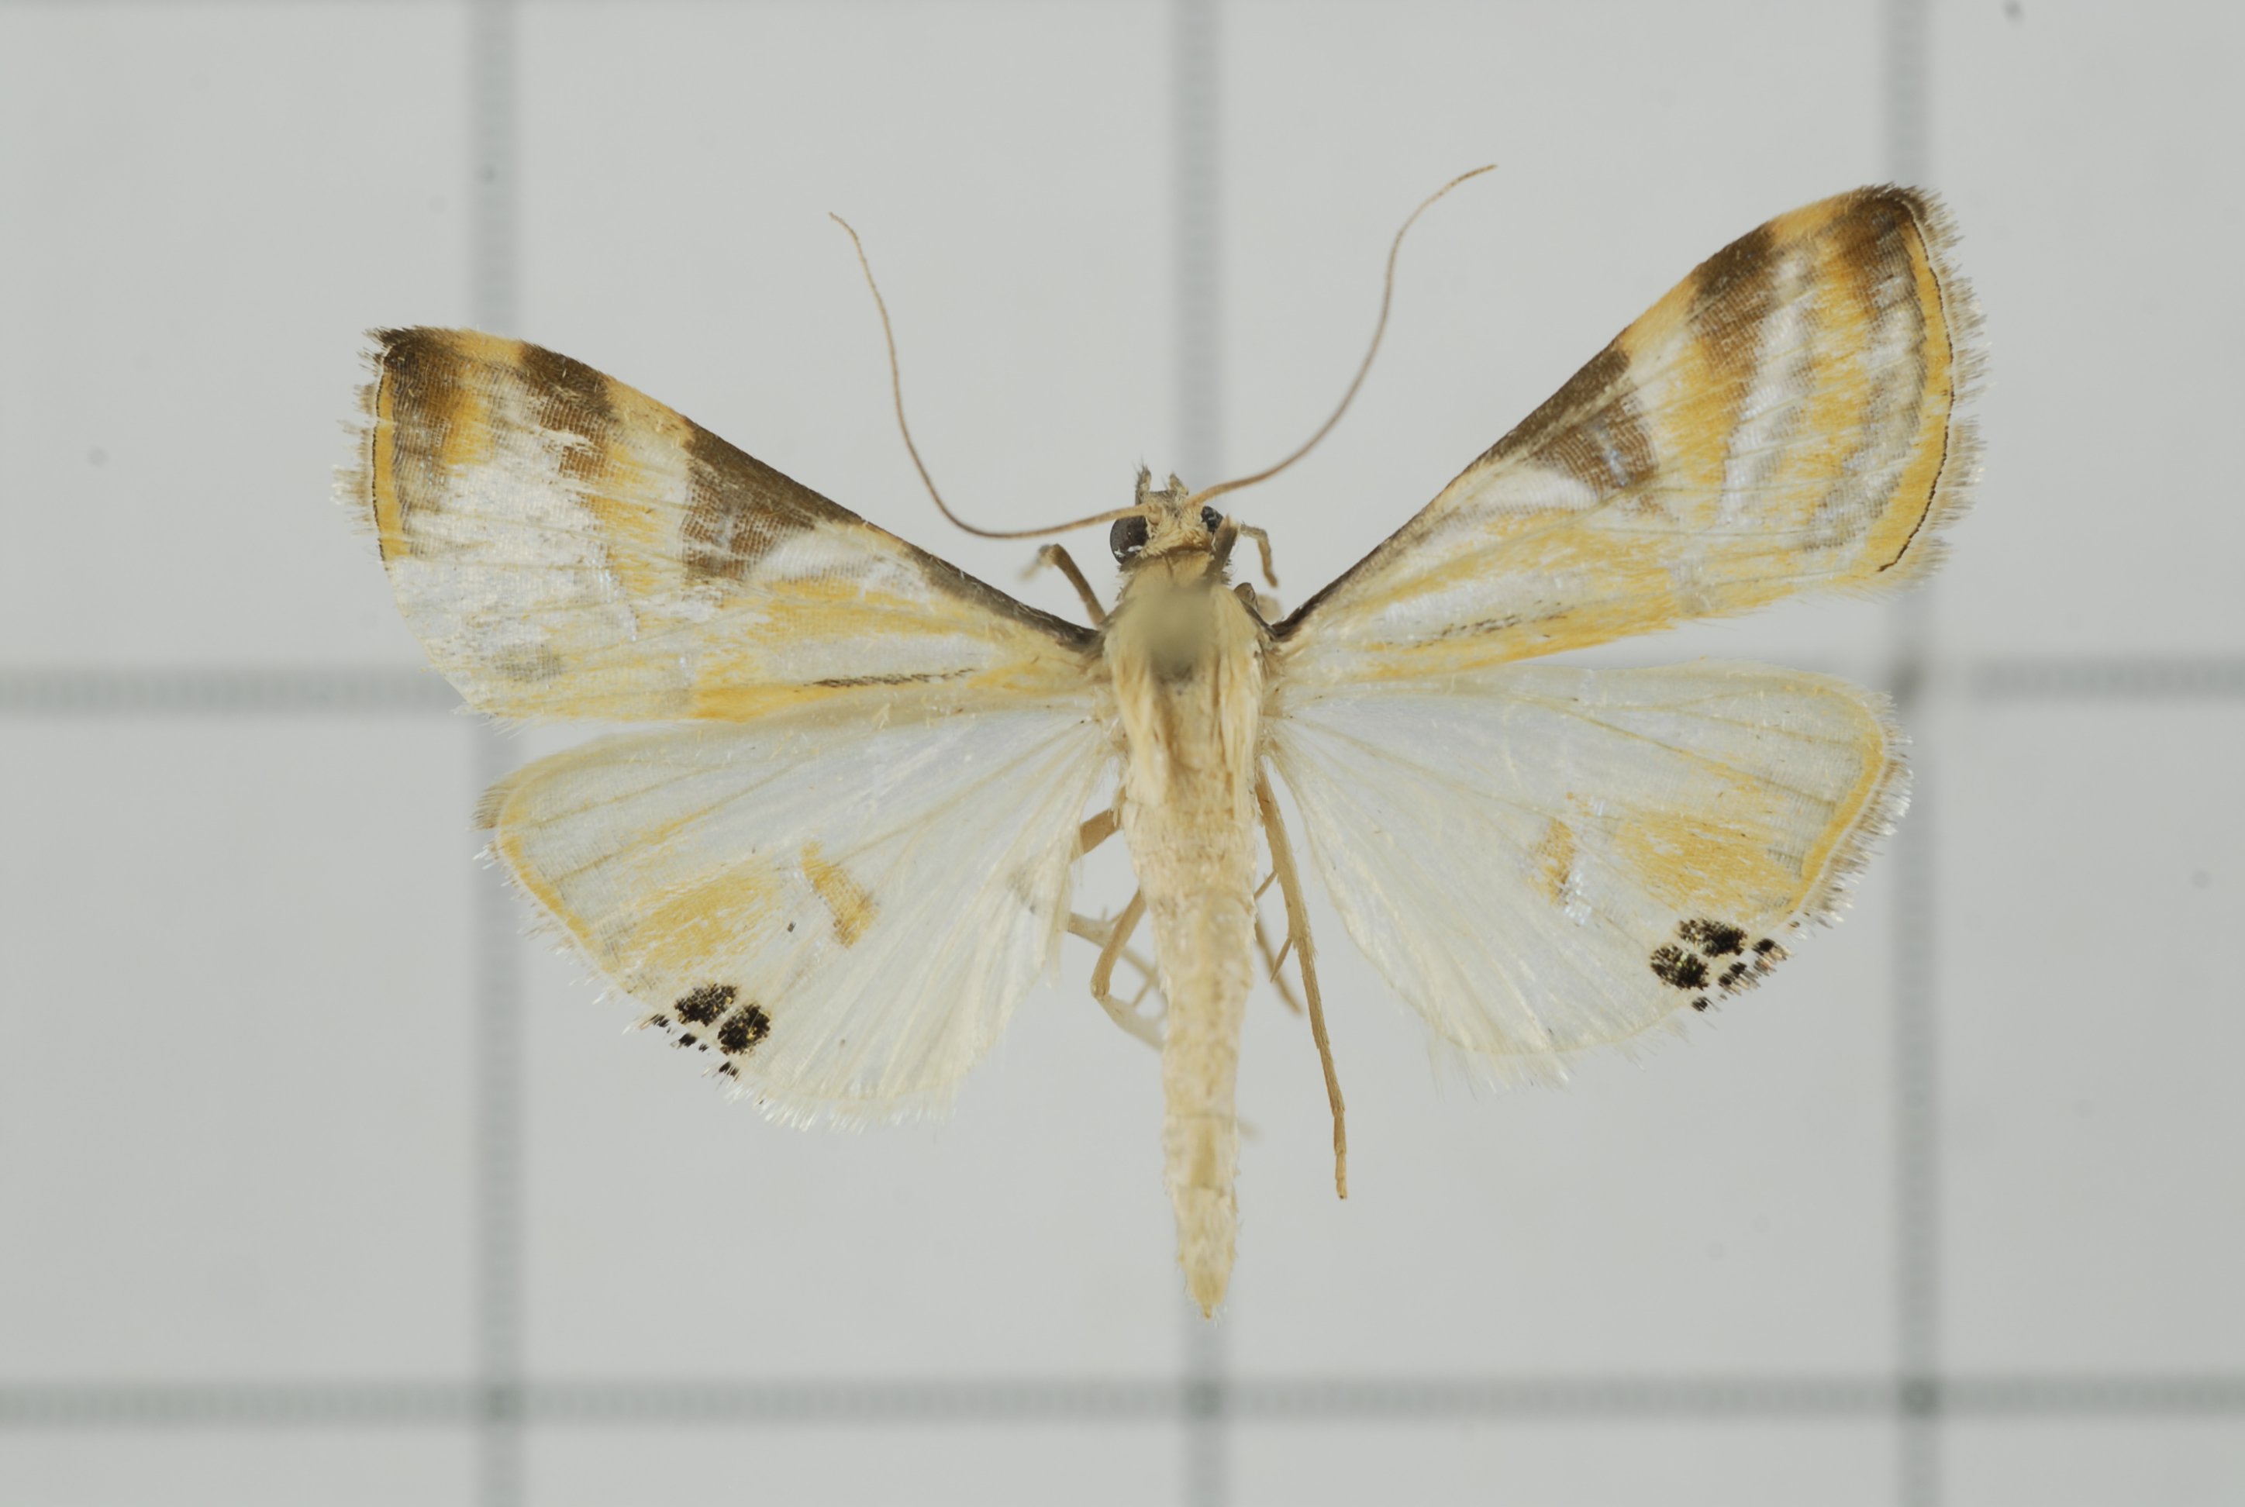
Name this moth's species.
Talanga sexpunctalis
